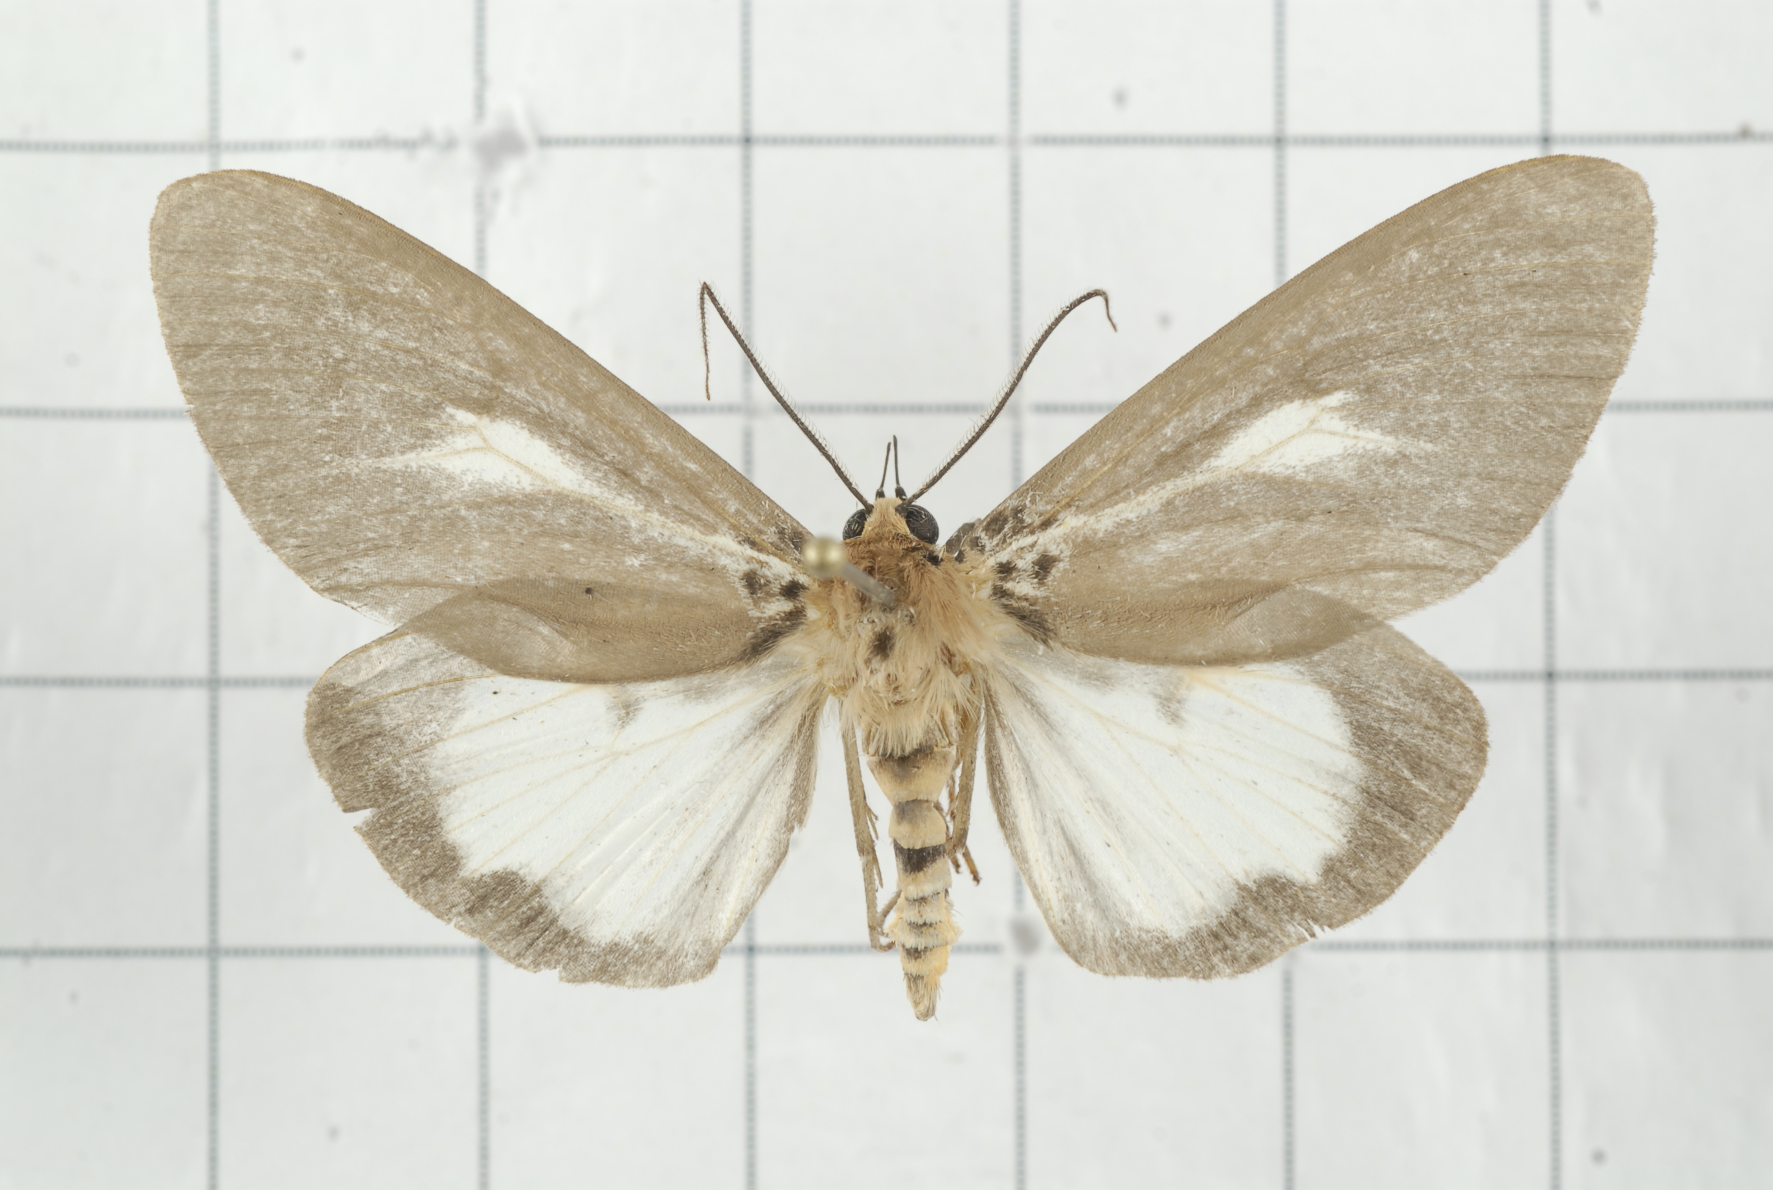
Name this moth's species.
Asota heliconia zebrina
